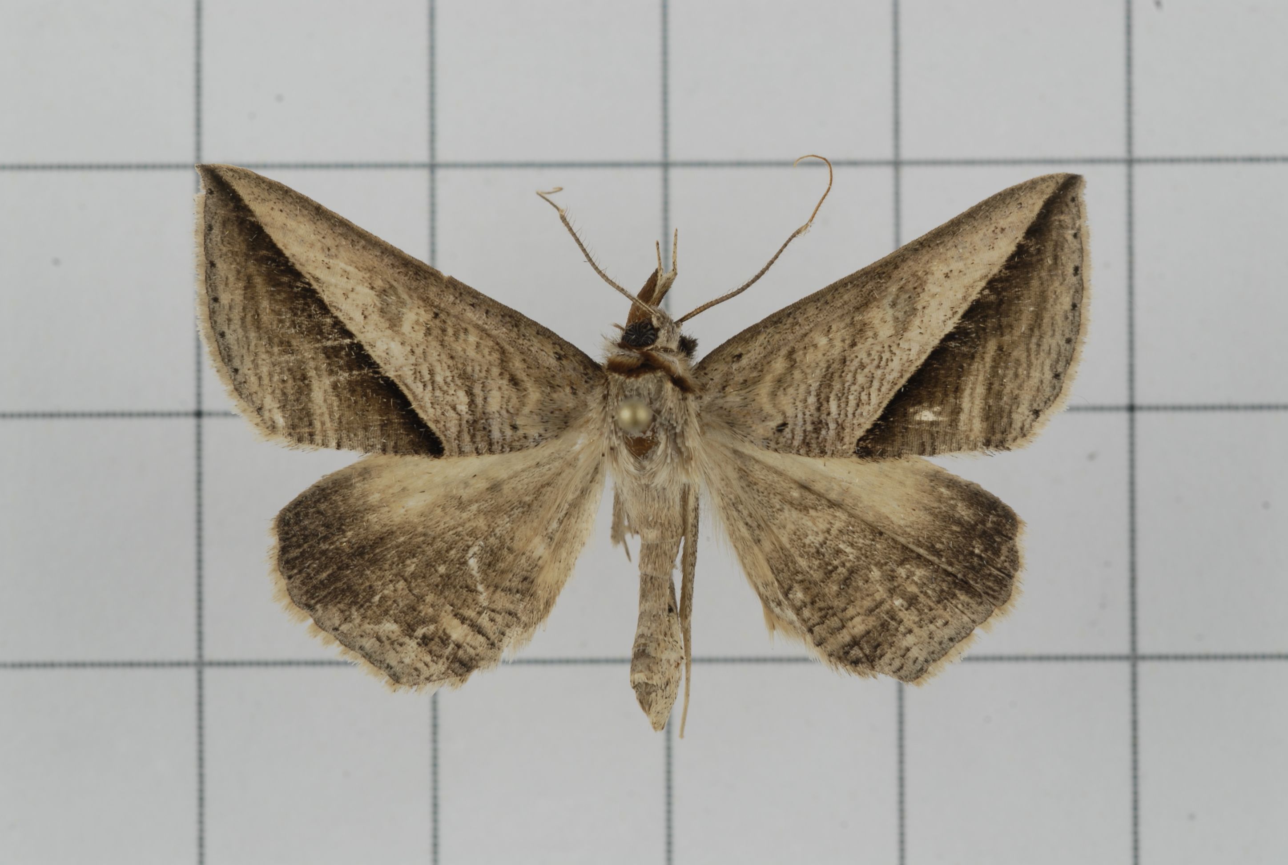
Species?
Dierna strigata
